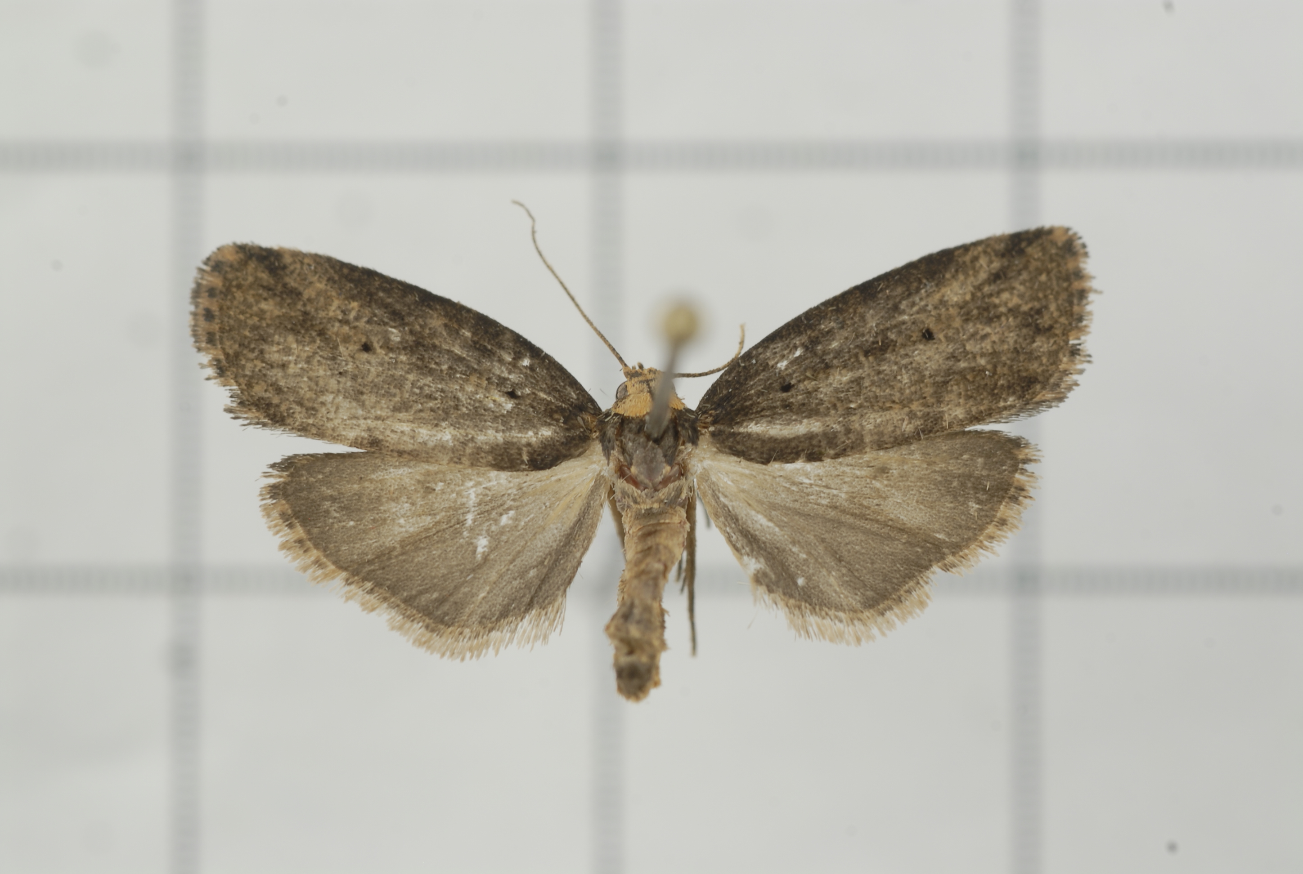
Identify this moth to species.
Eugoa brunnea
